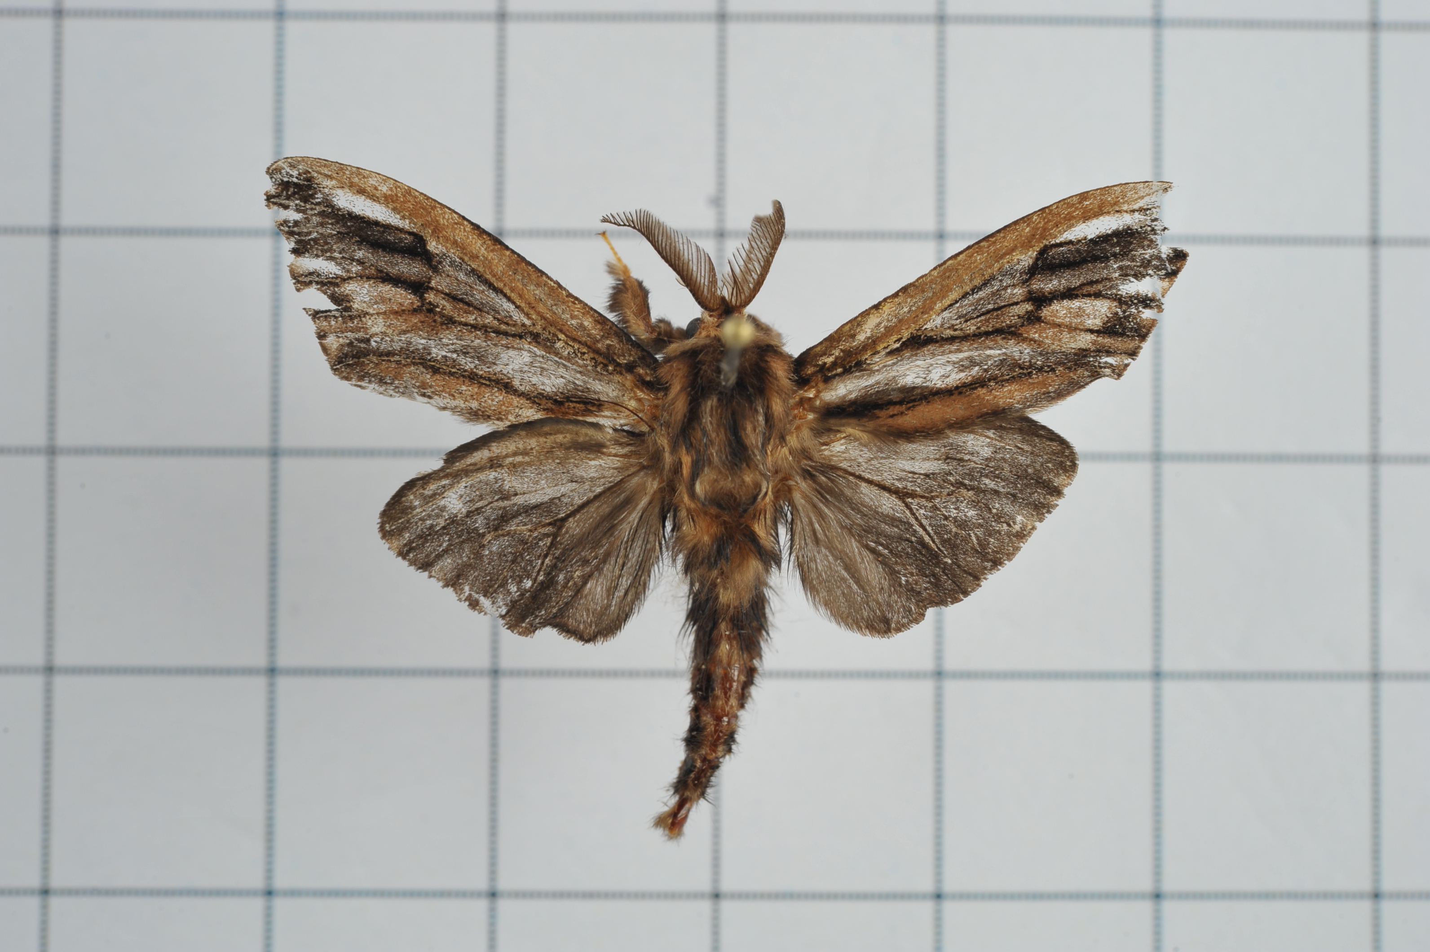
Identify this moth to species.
Eumeta variegata
